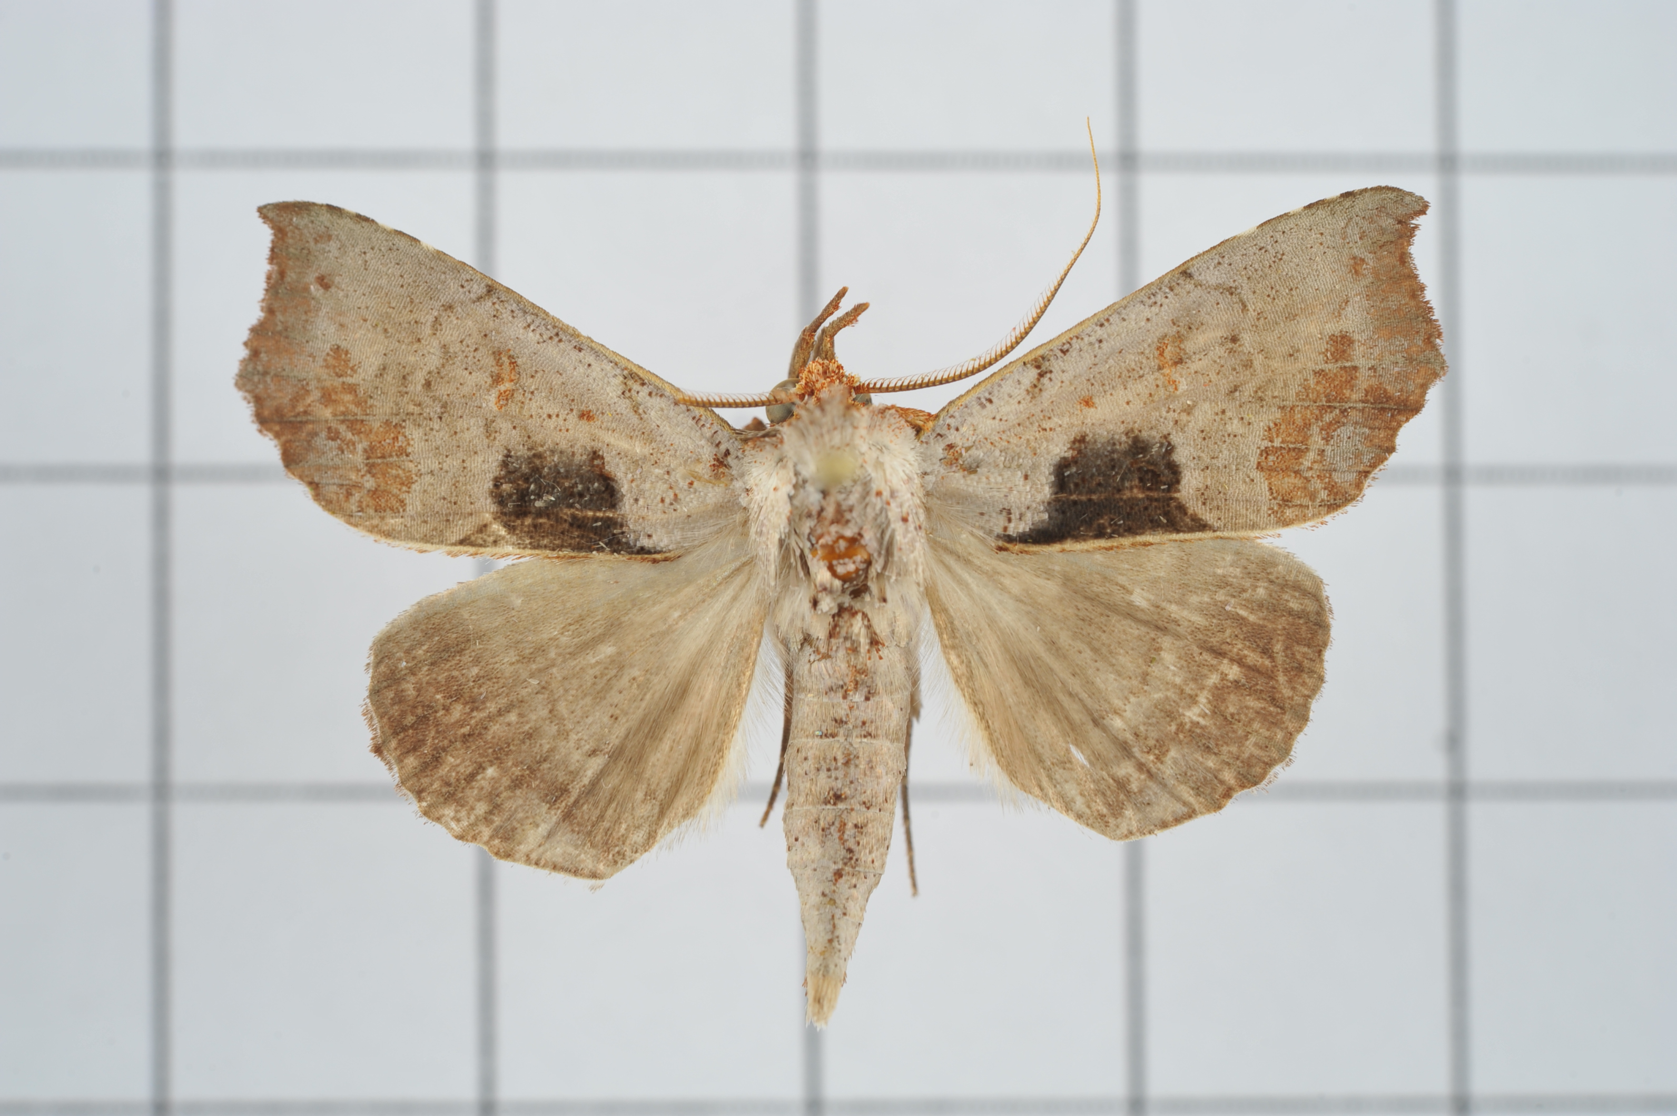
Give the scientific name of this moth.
Hyperlopha compactilis
